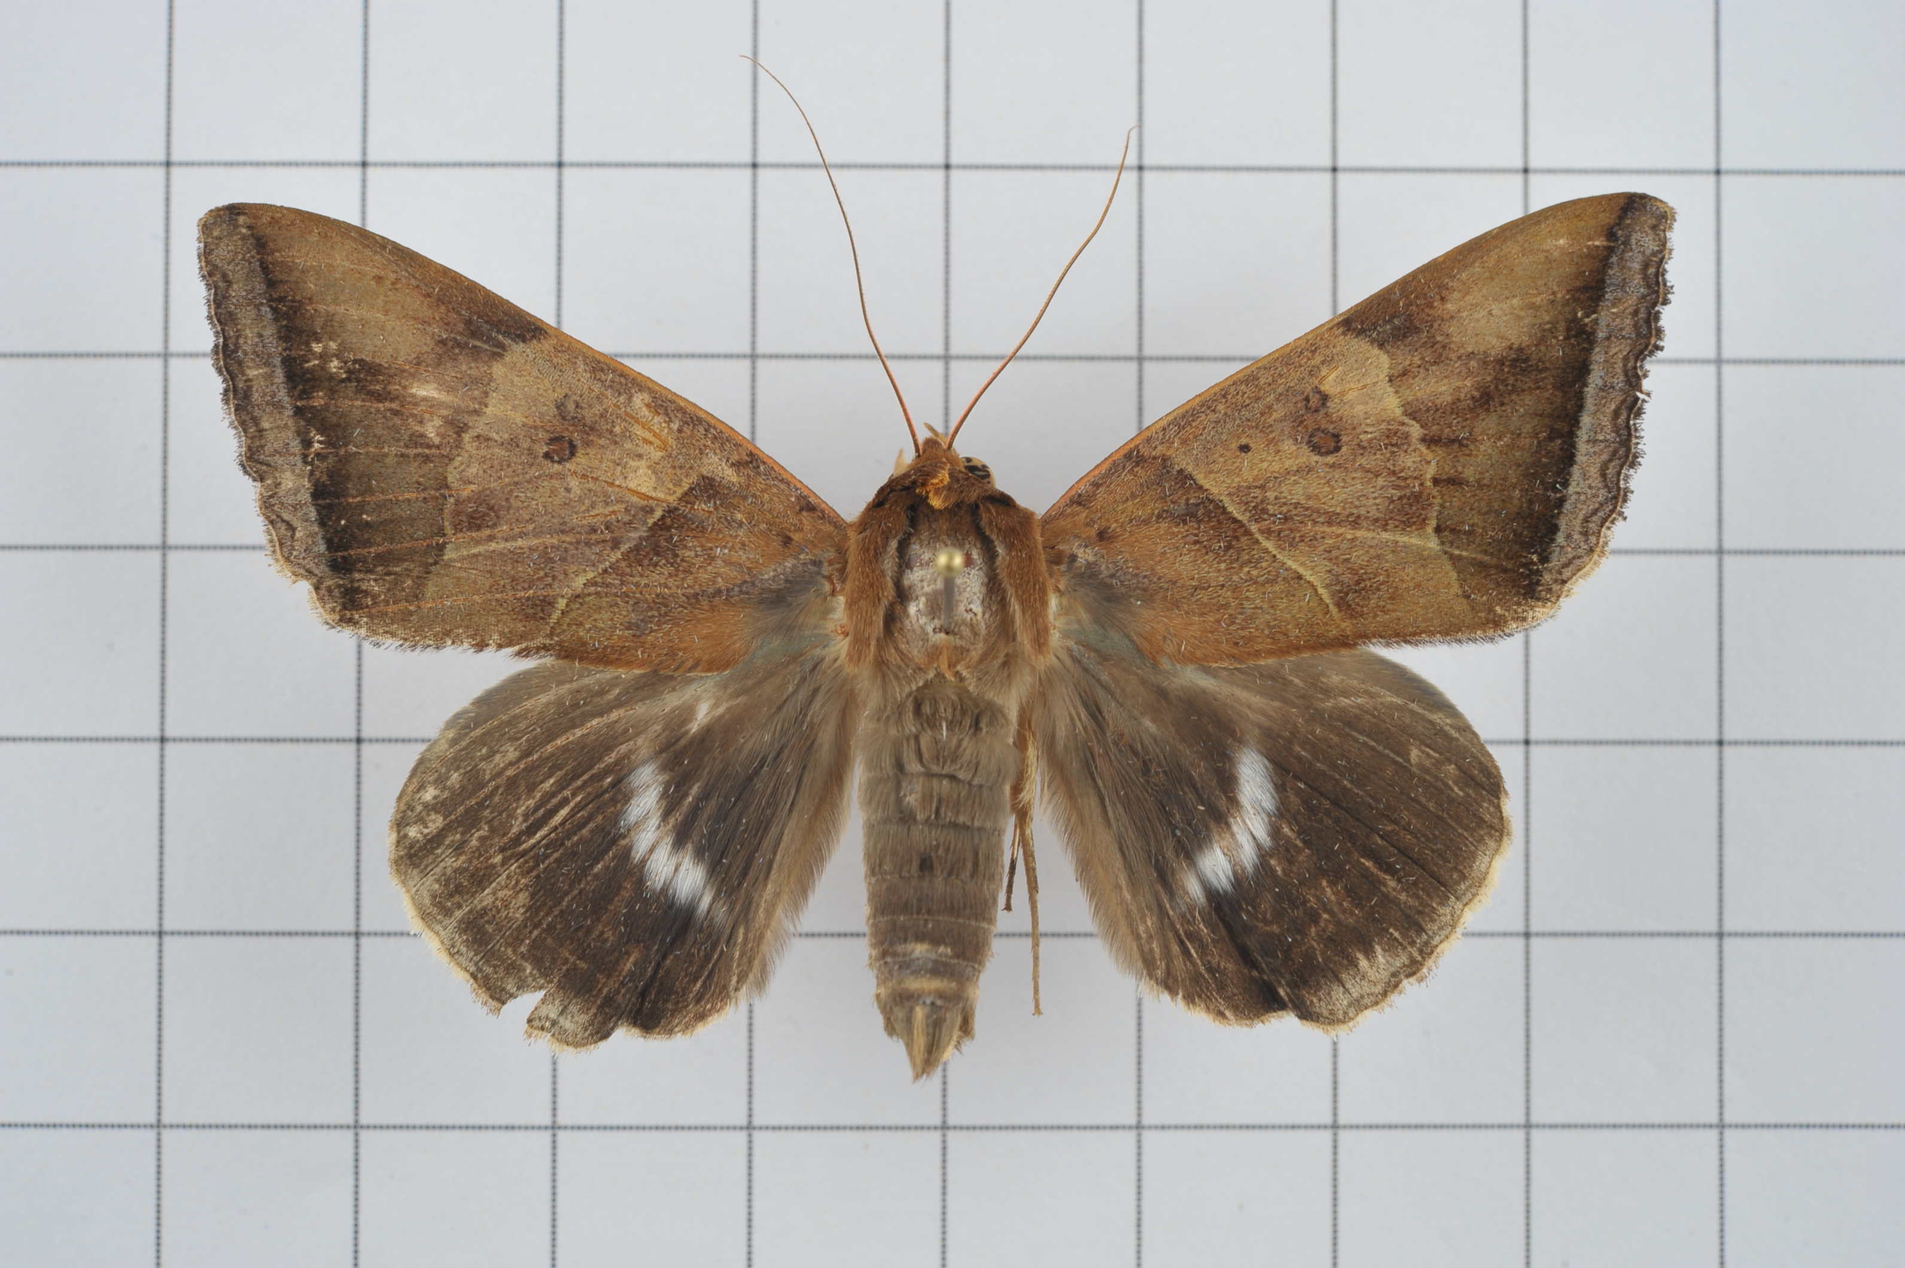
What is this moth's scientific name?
Artena dotata
